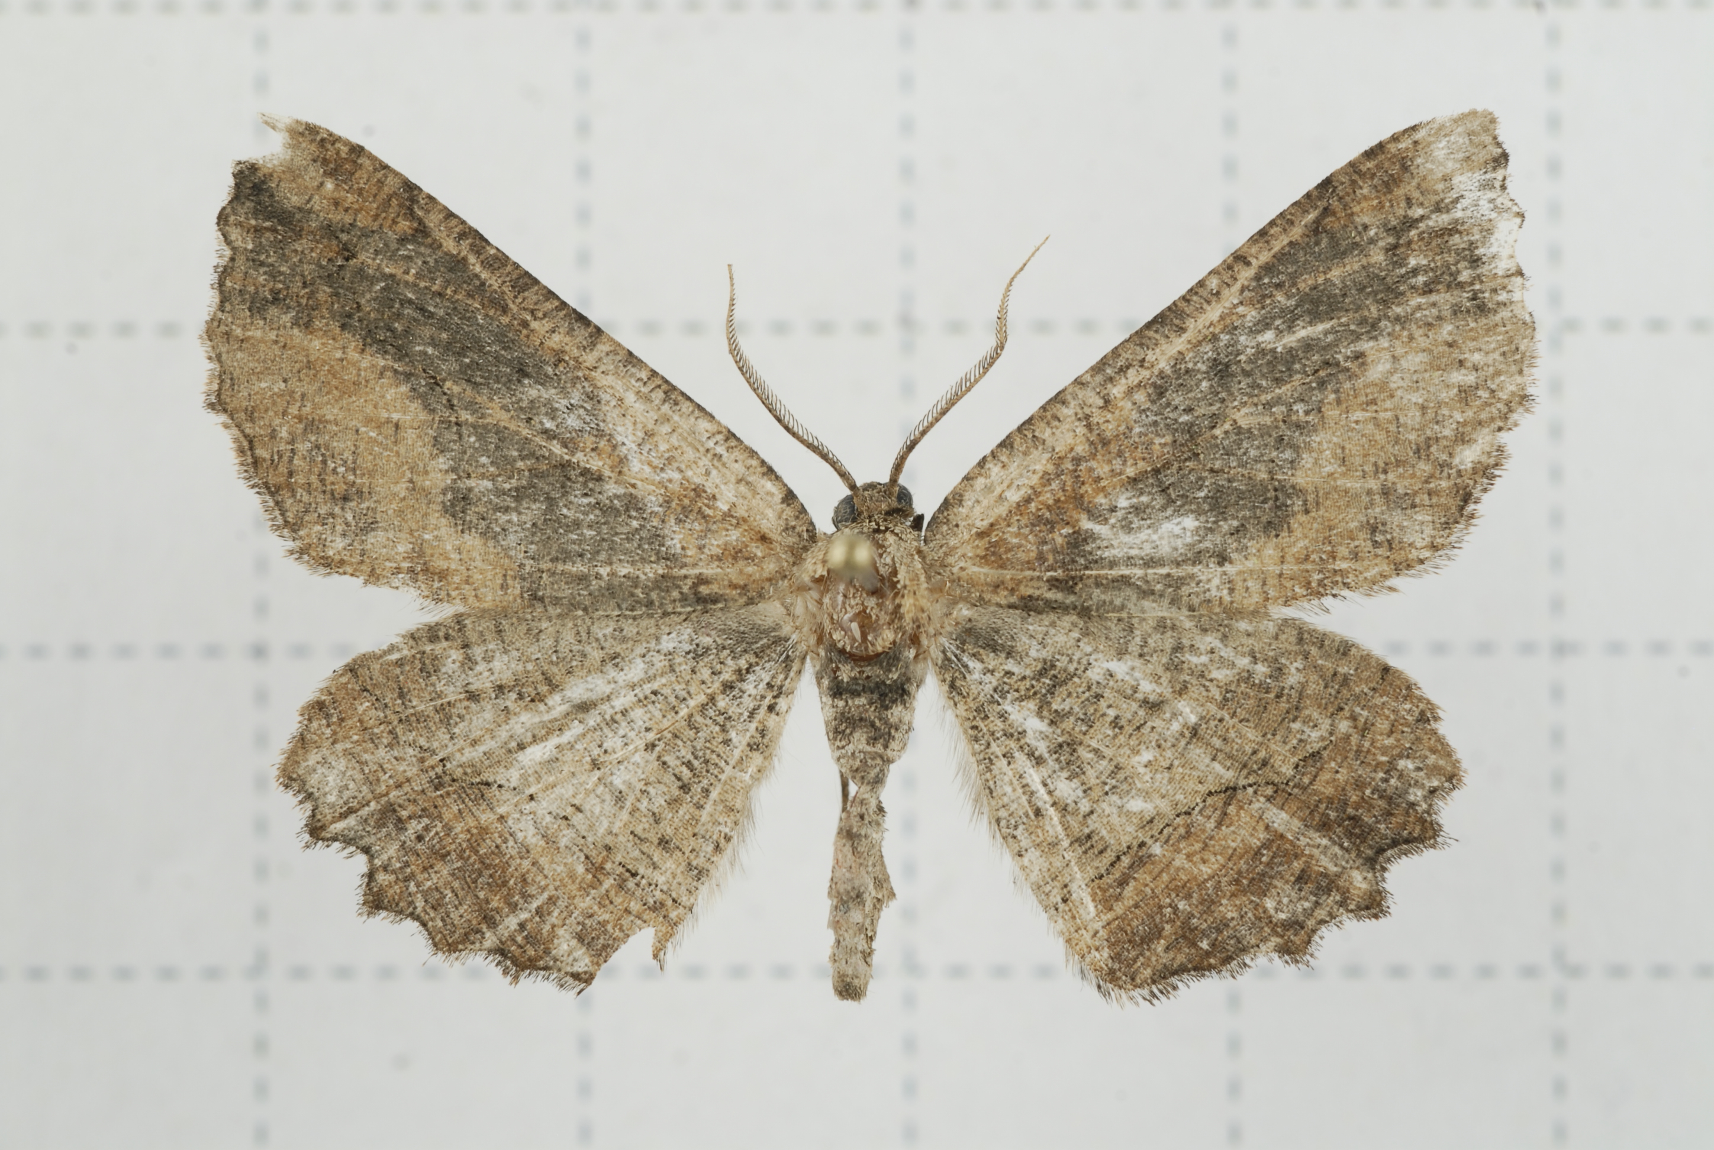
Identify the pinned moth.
Phthonandria atrilineata cuneilinearia
